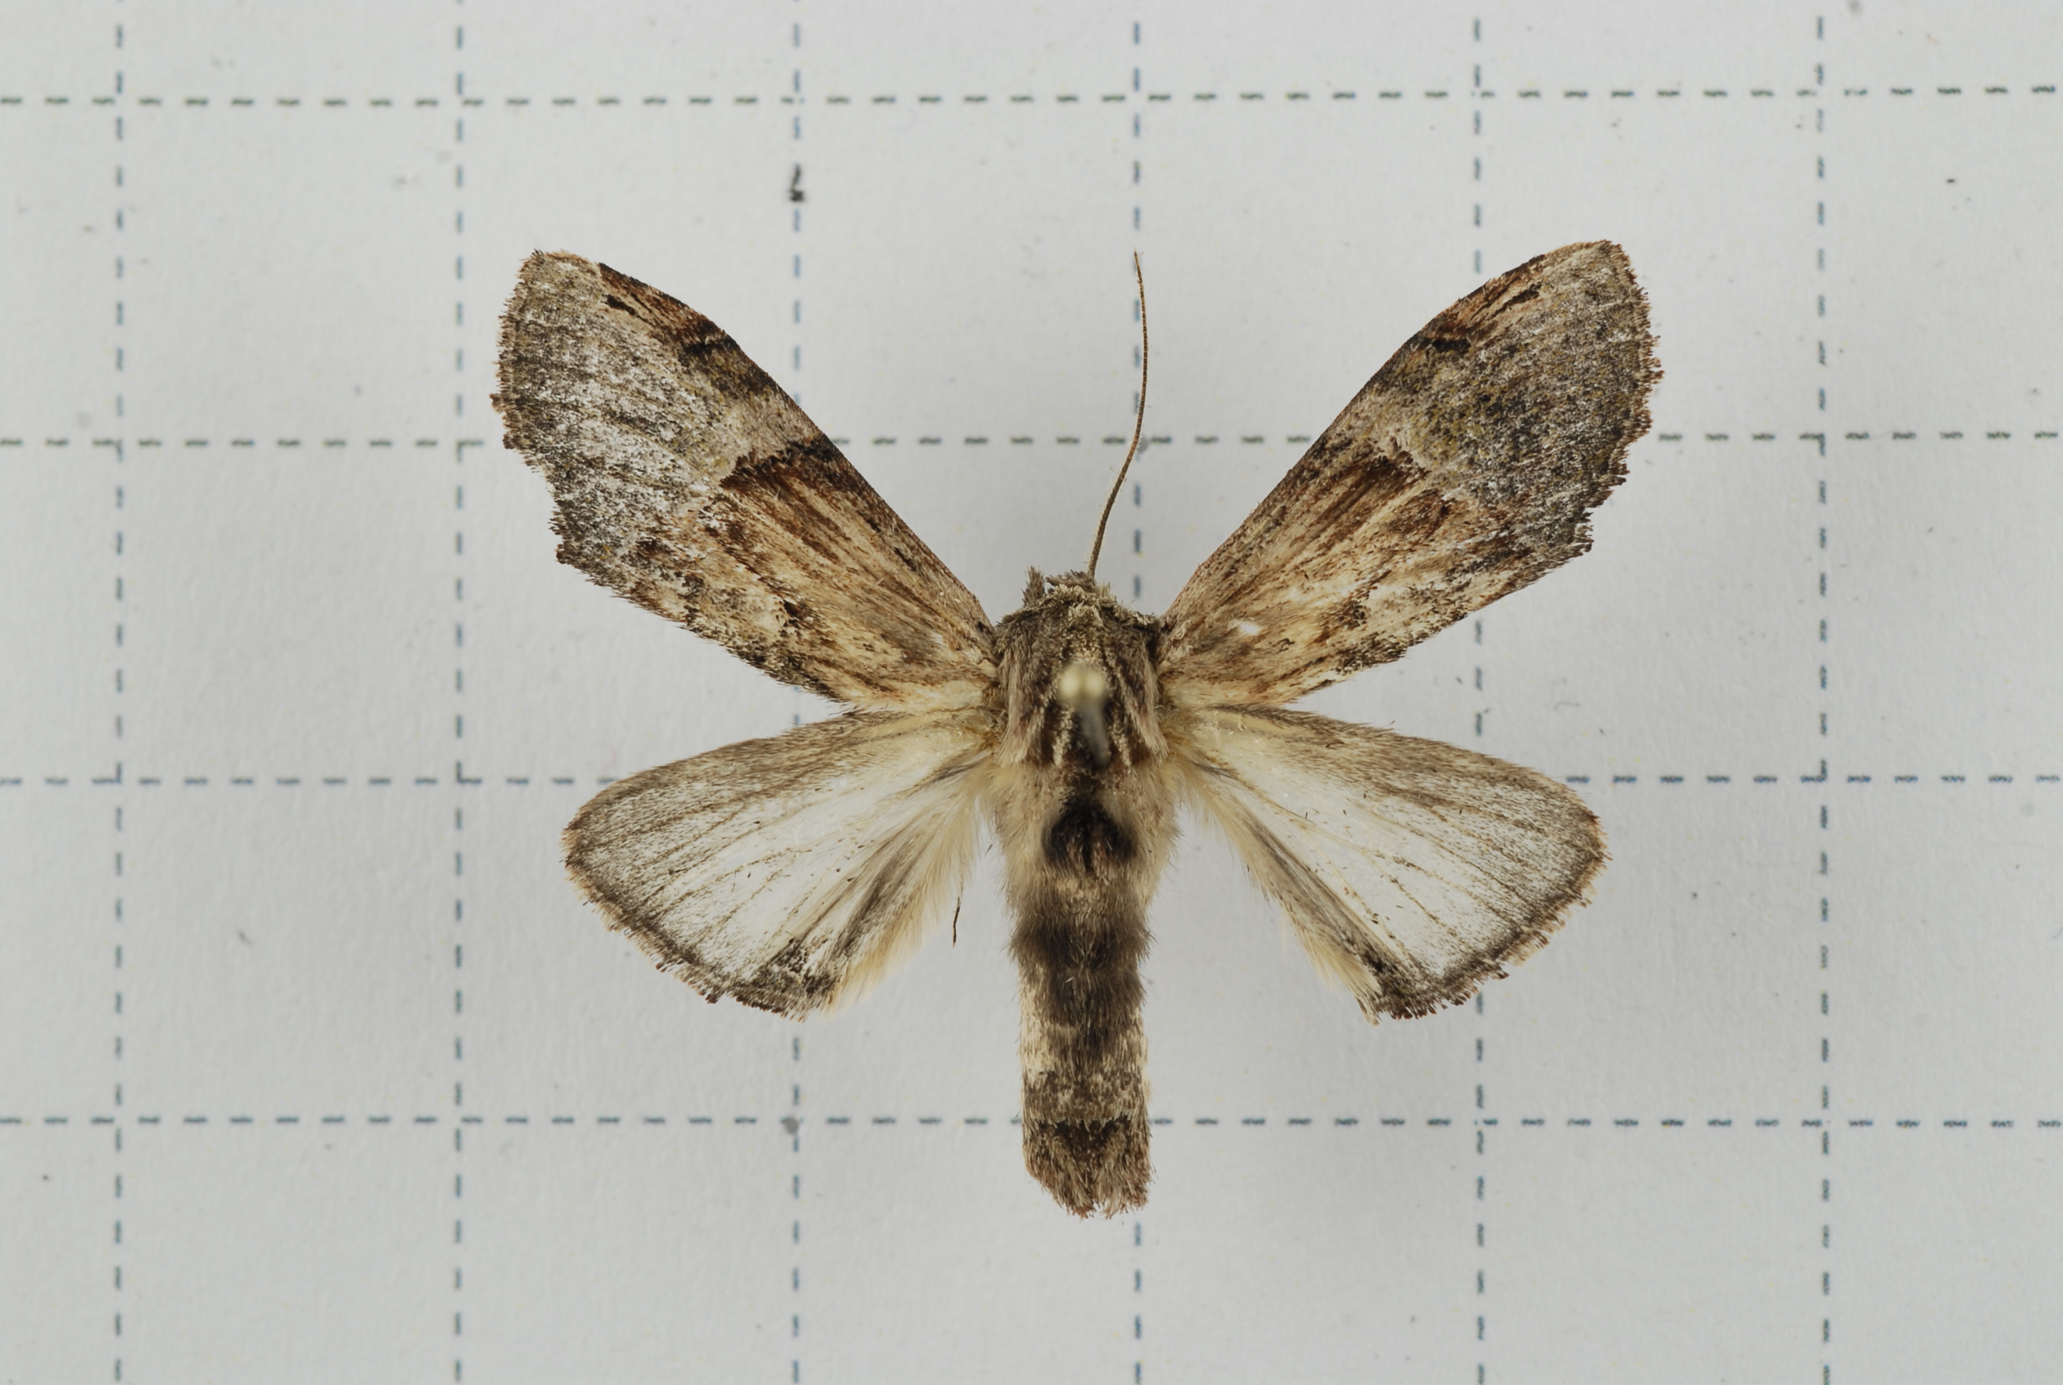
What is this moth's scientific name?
Chadisra bipartita
